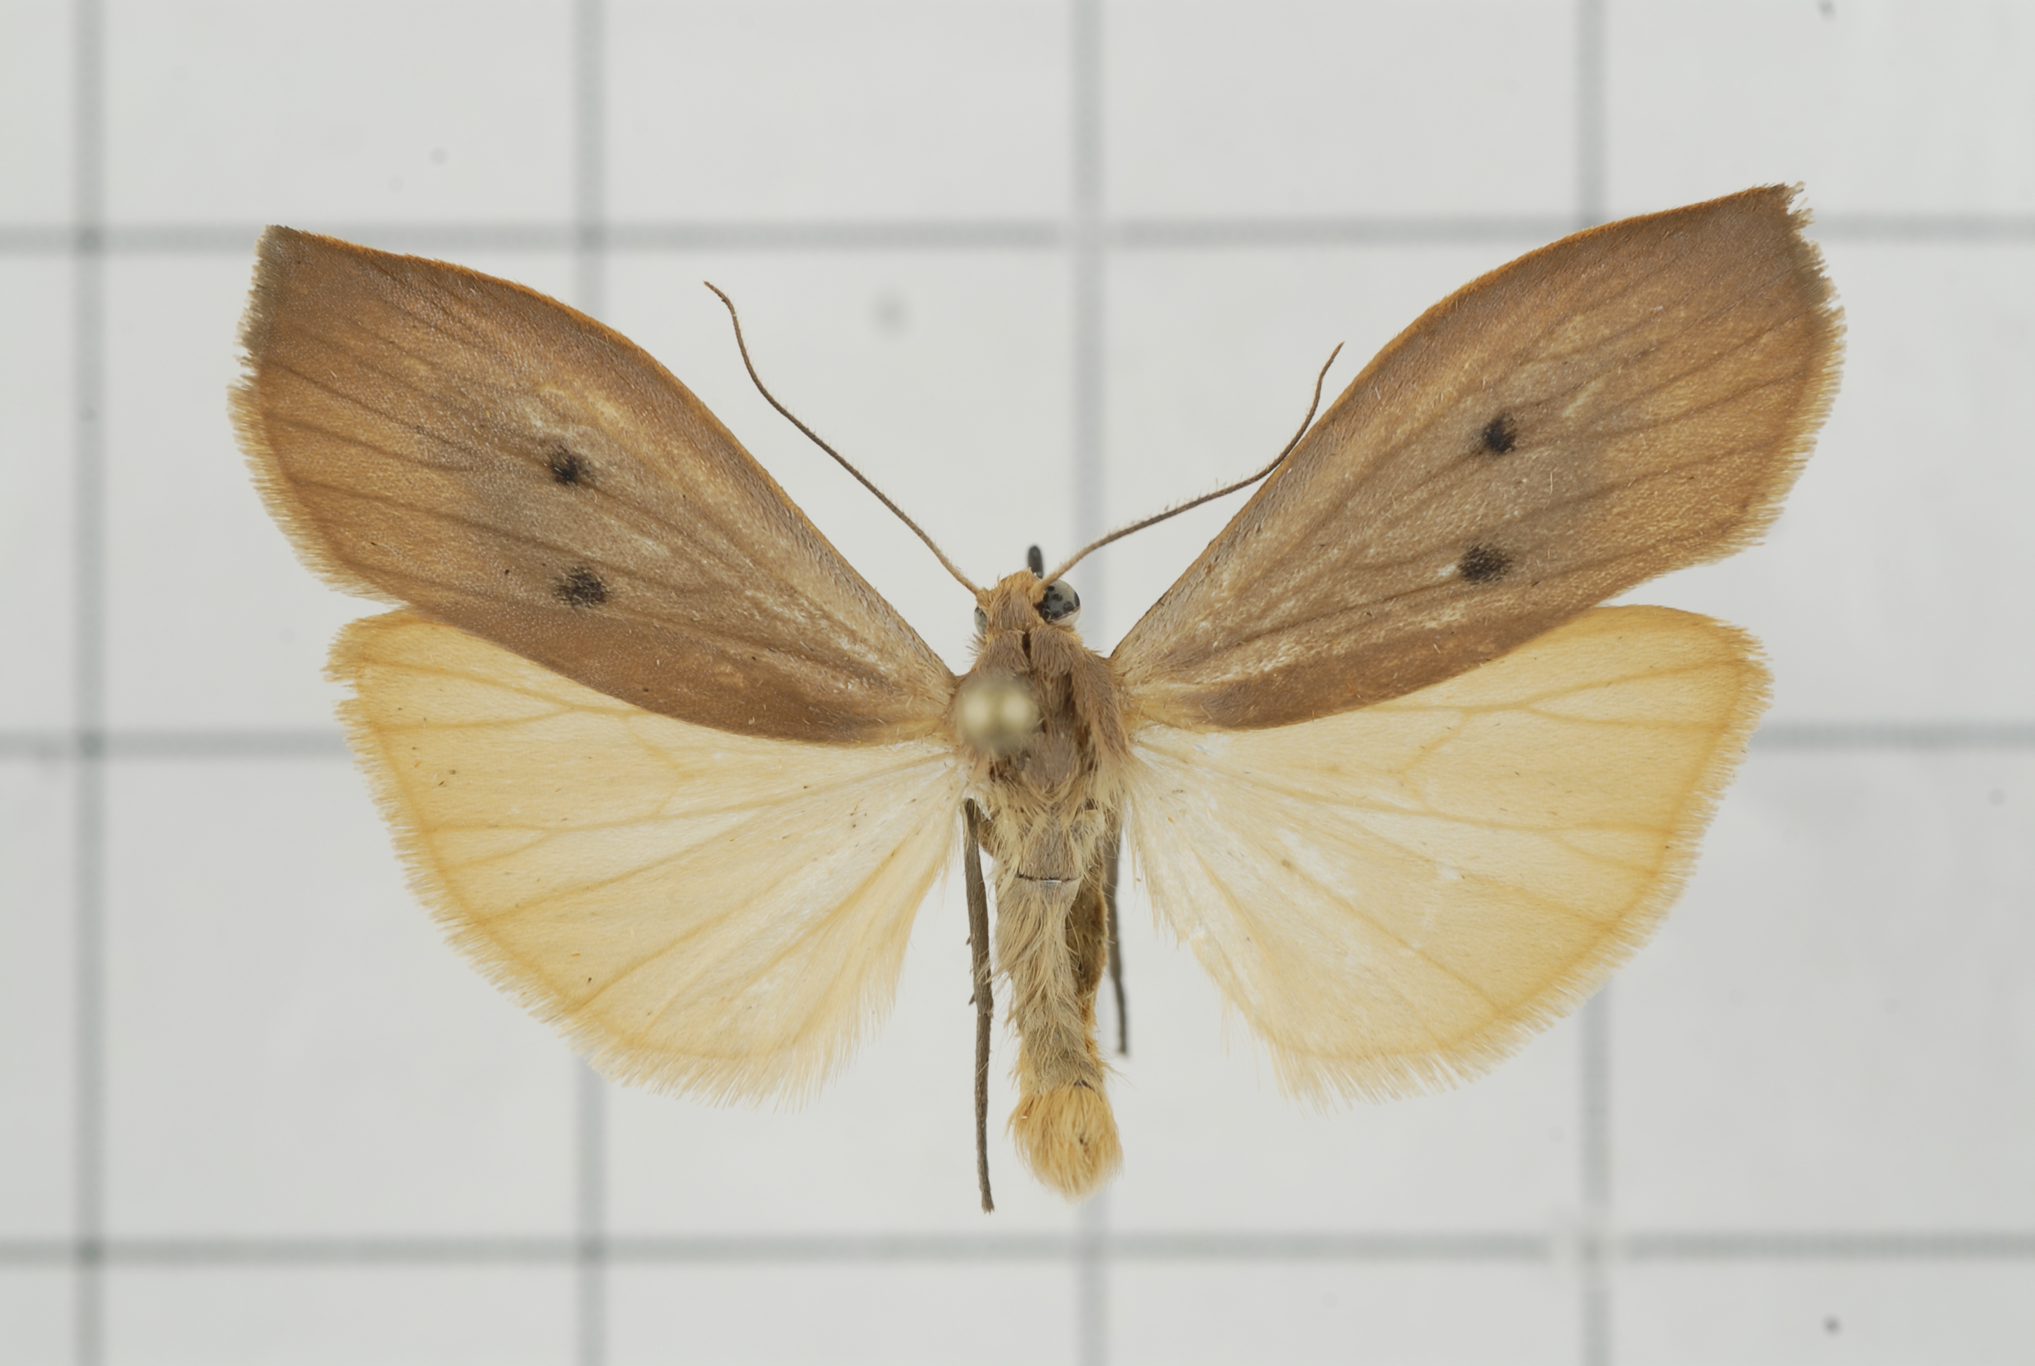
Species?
Manulea postmaculosa
